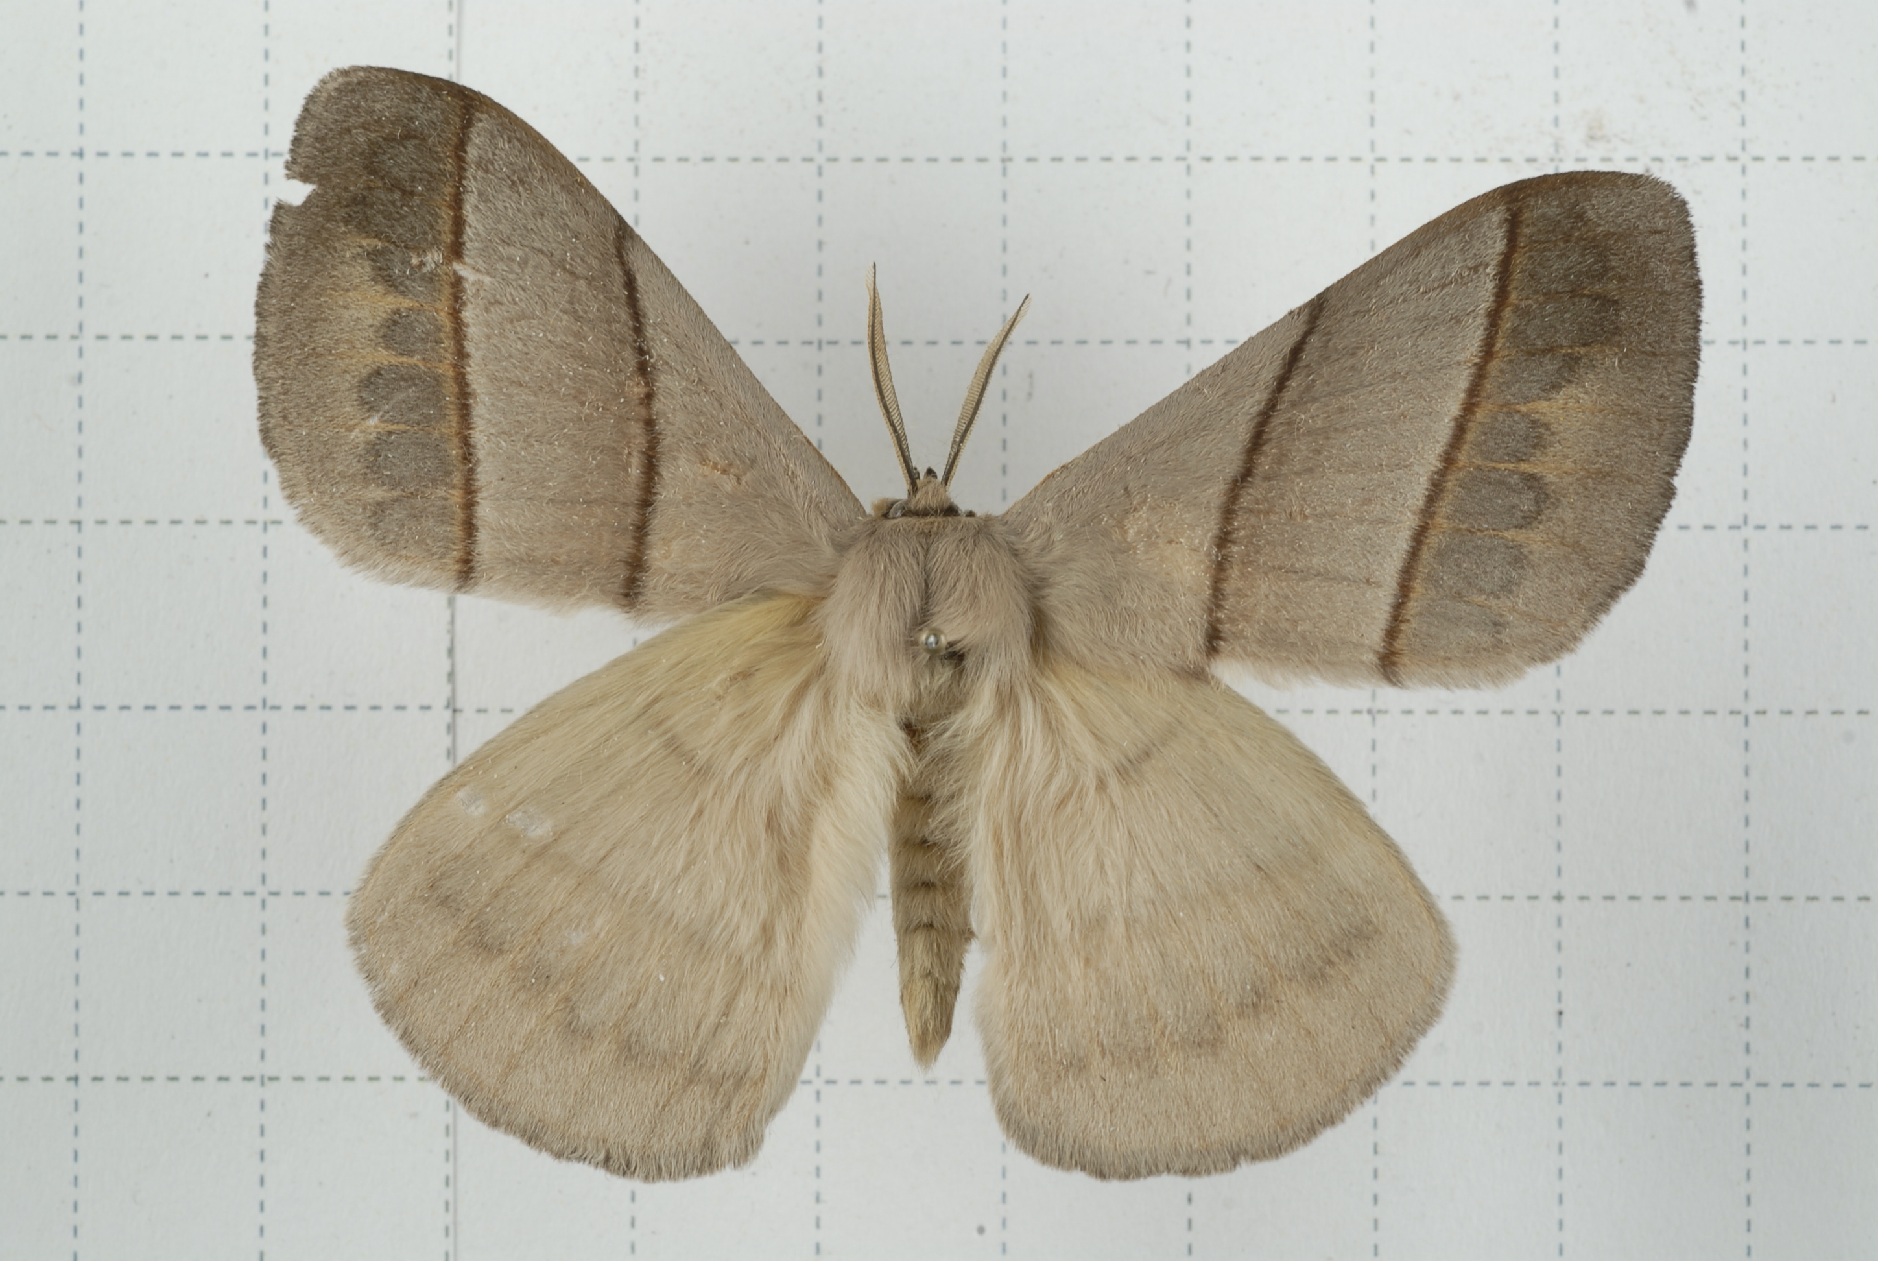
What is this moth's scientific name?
Palirisa cervina formosana
